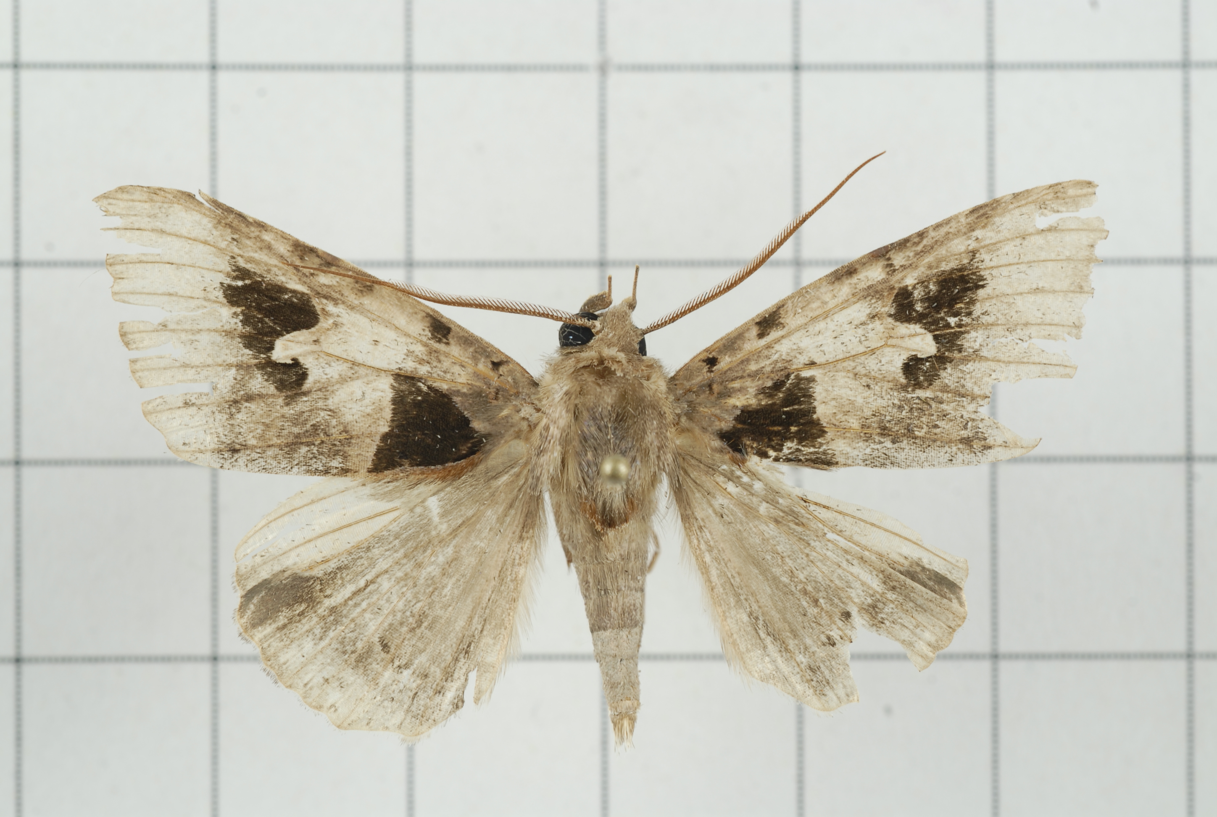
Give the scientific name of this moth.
Avatha chinensis
